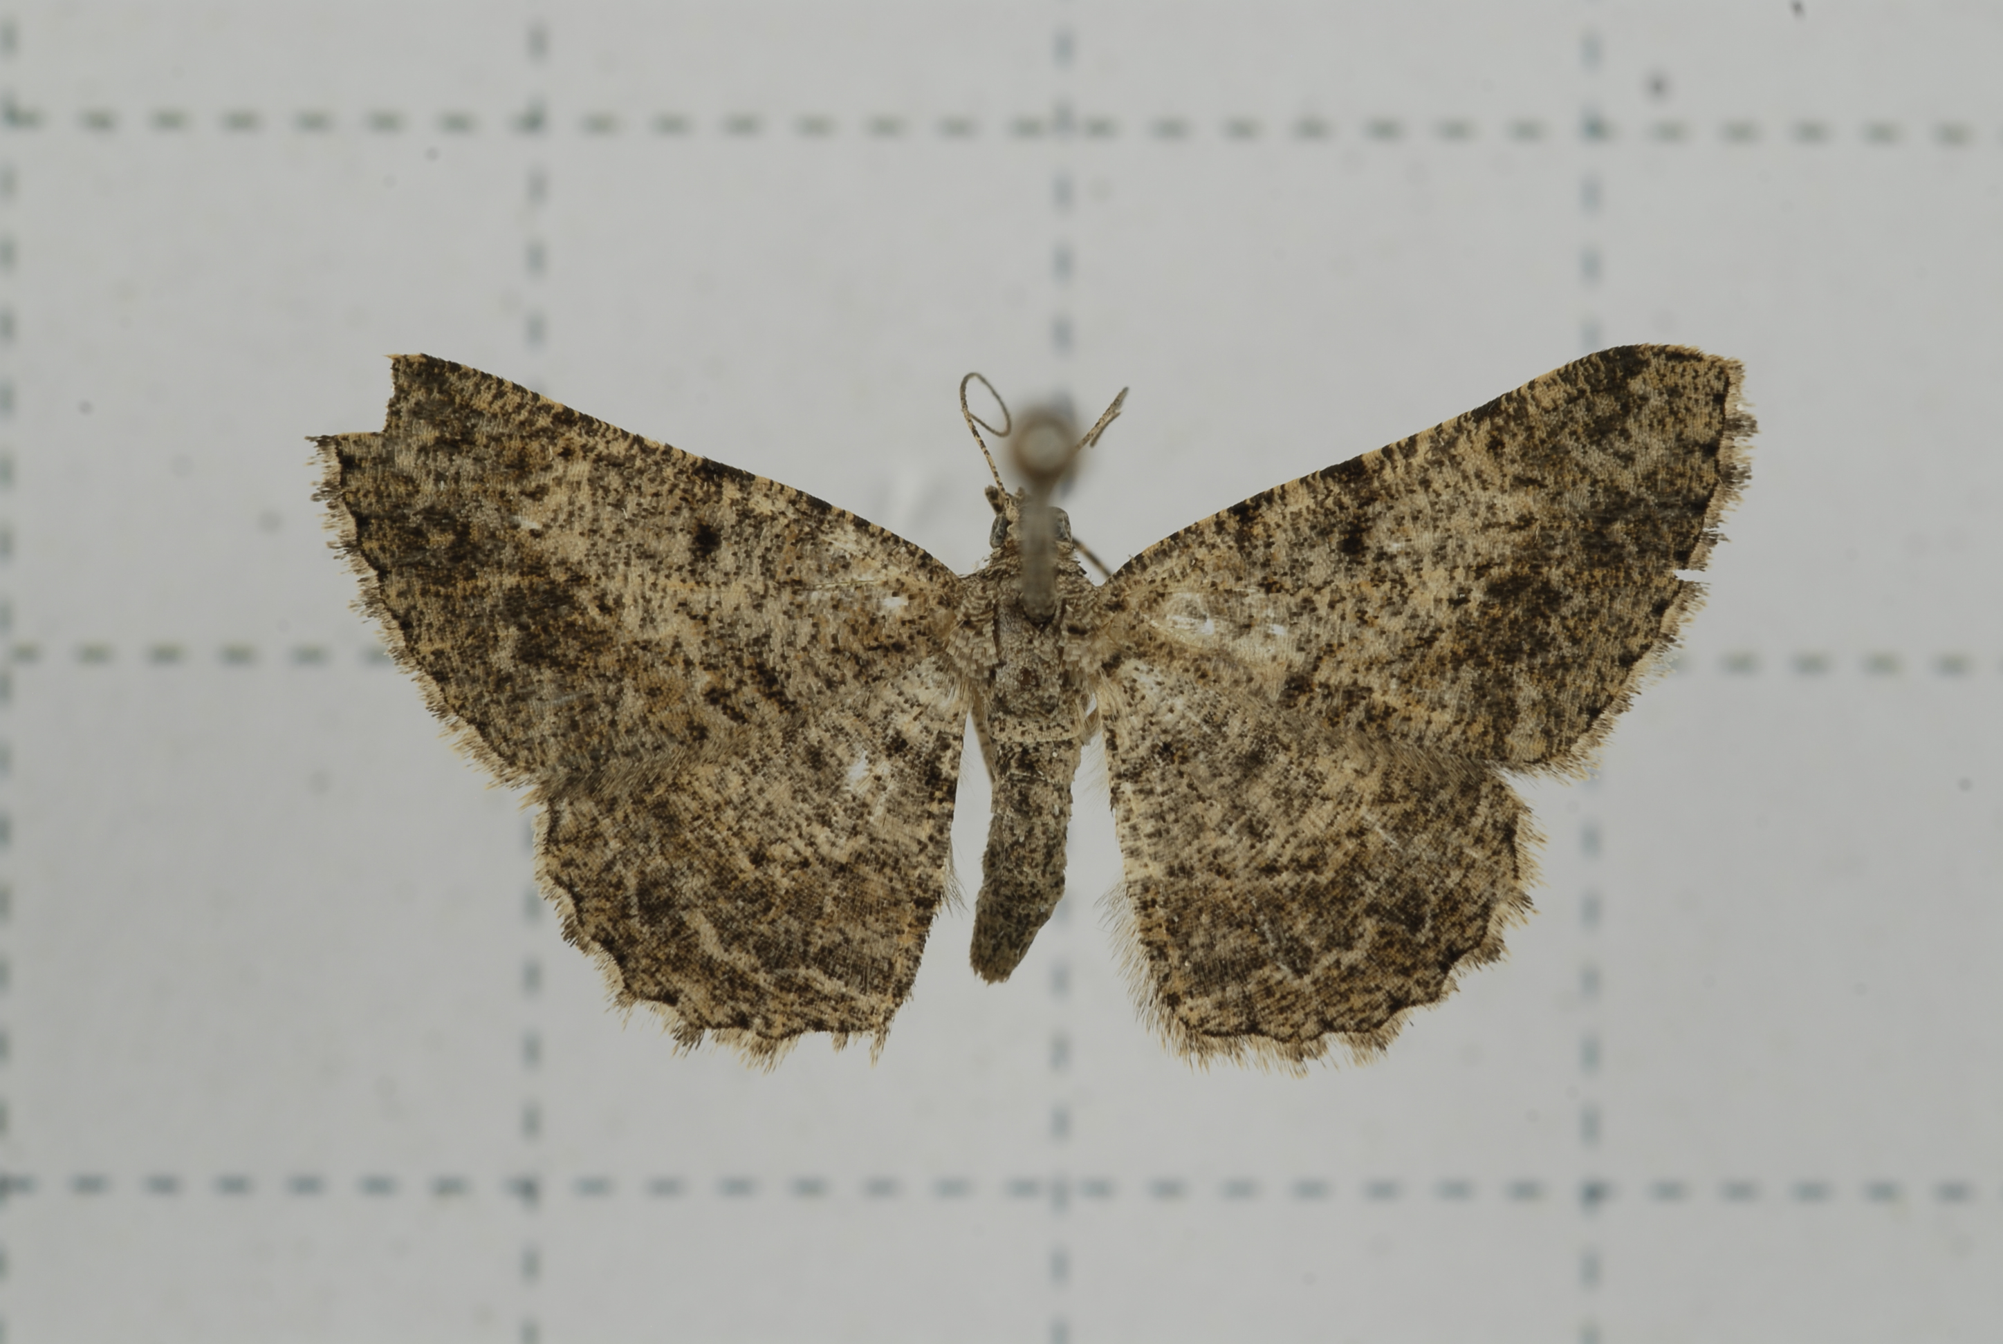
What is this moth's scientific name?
Psilalcis breta rantaizana
